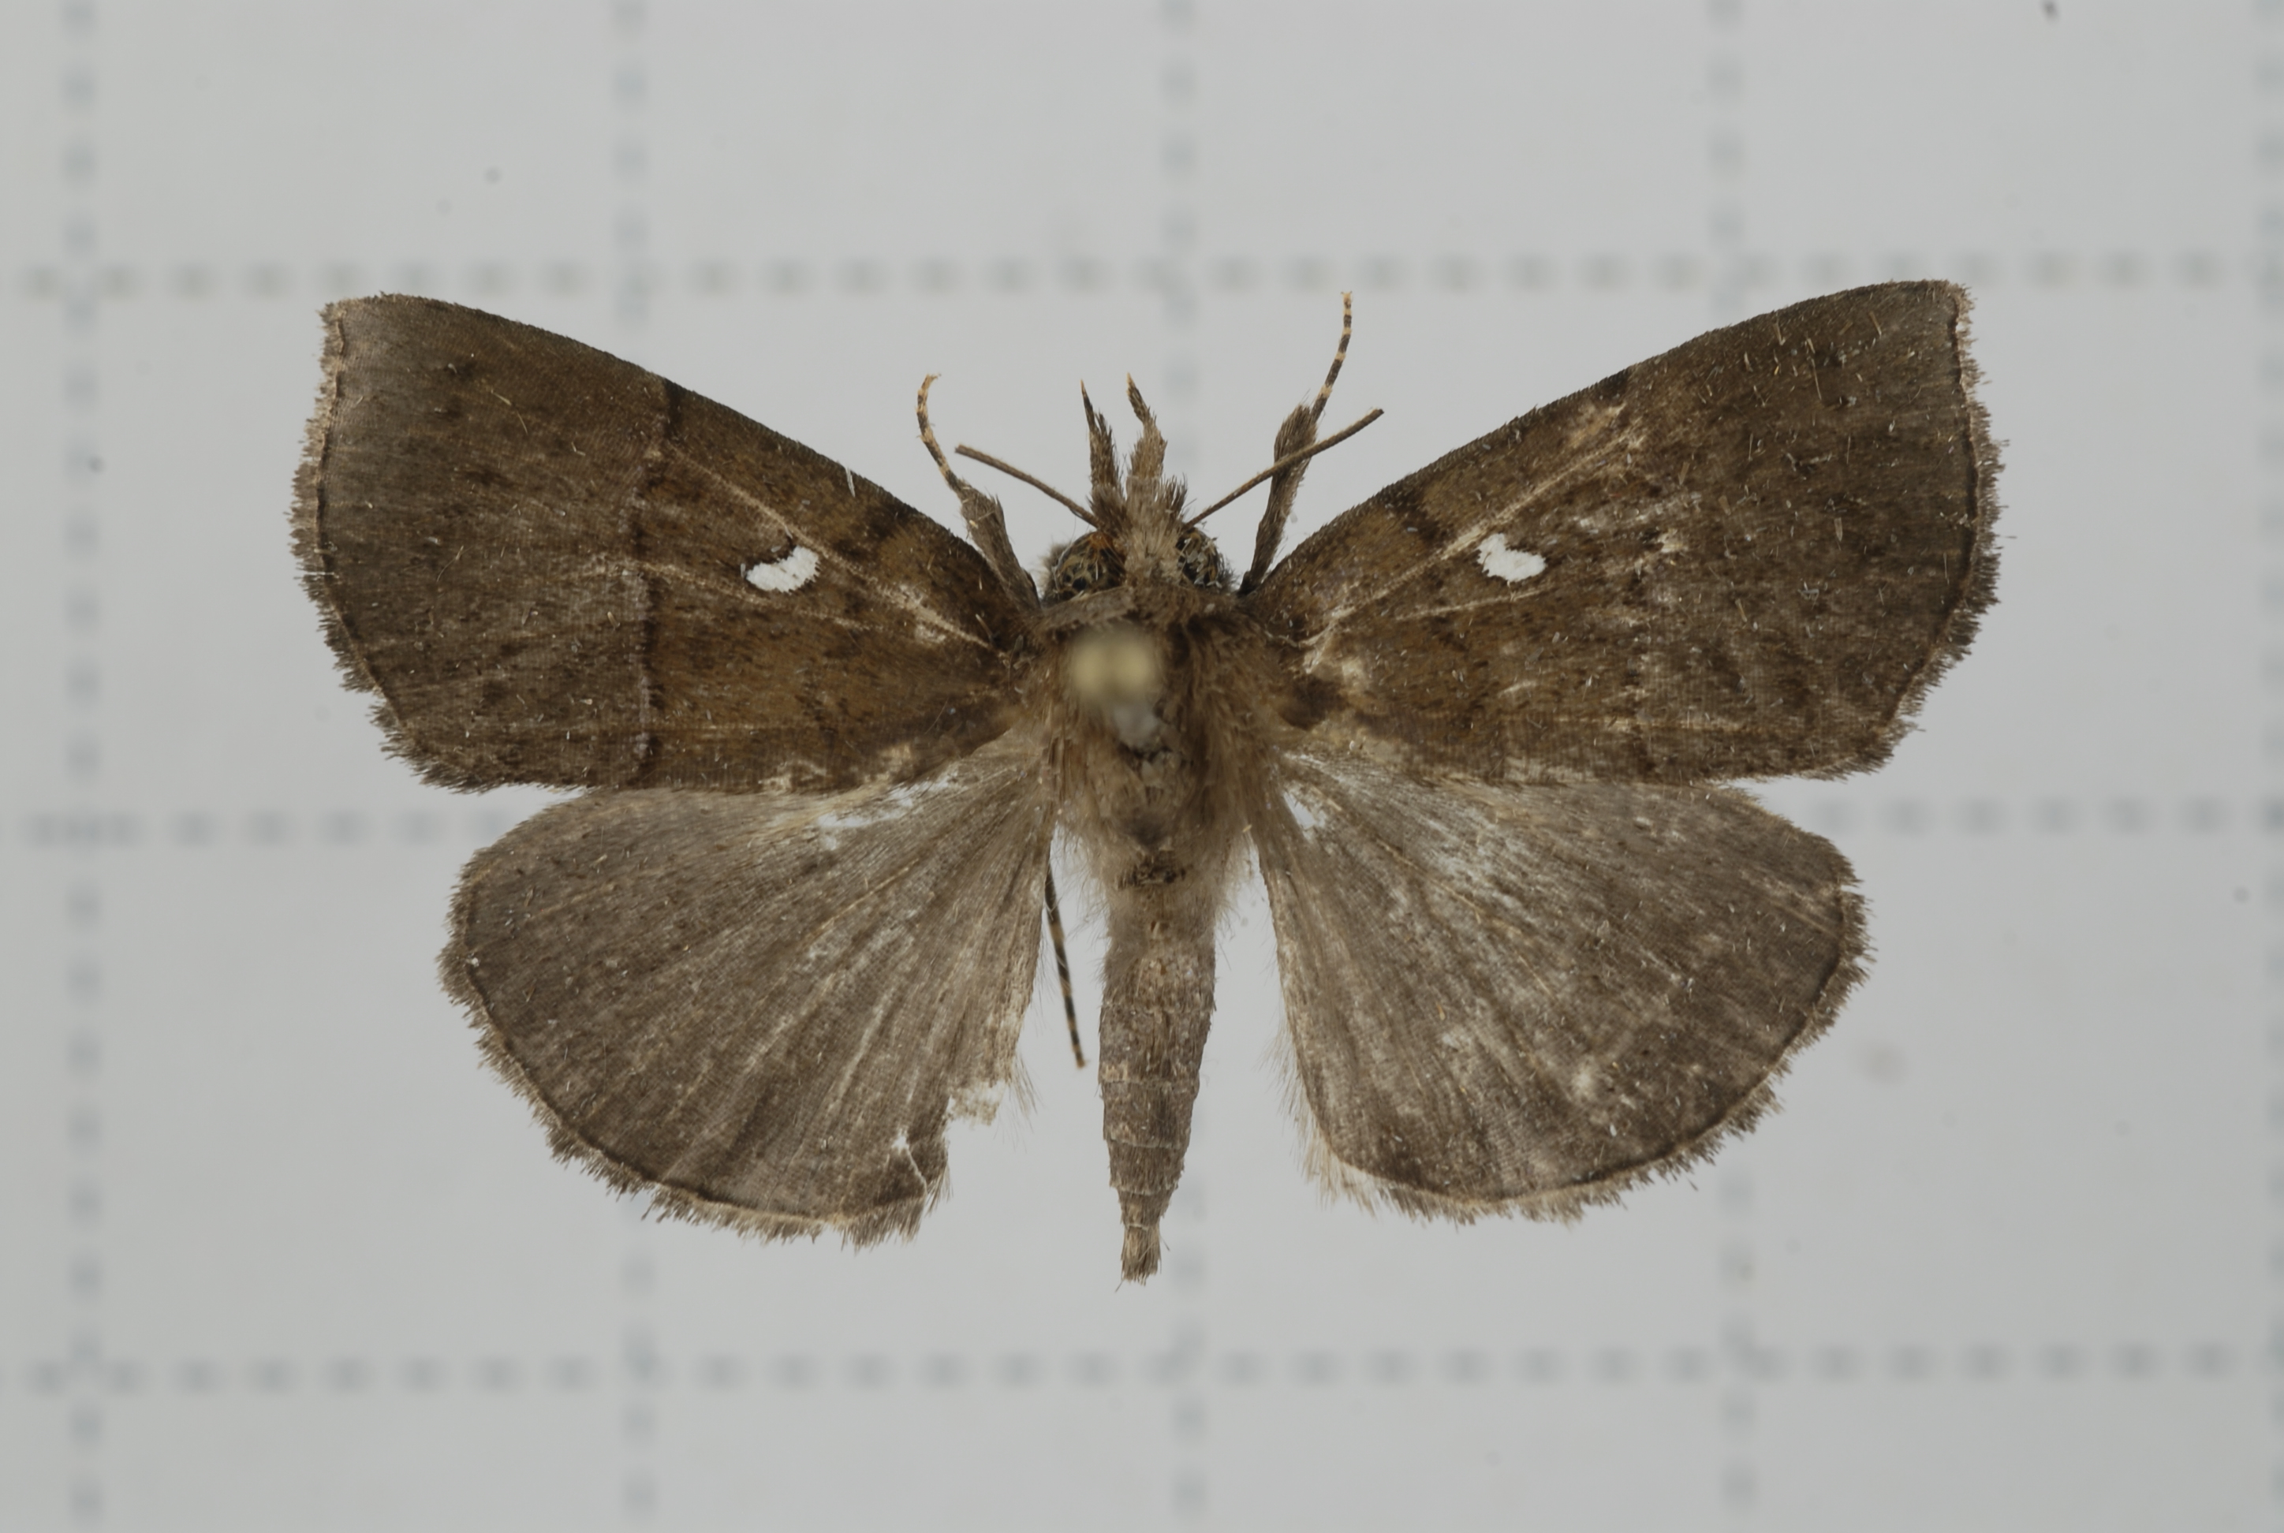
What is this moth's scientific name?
Hypena albopunctalis
